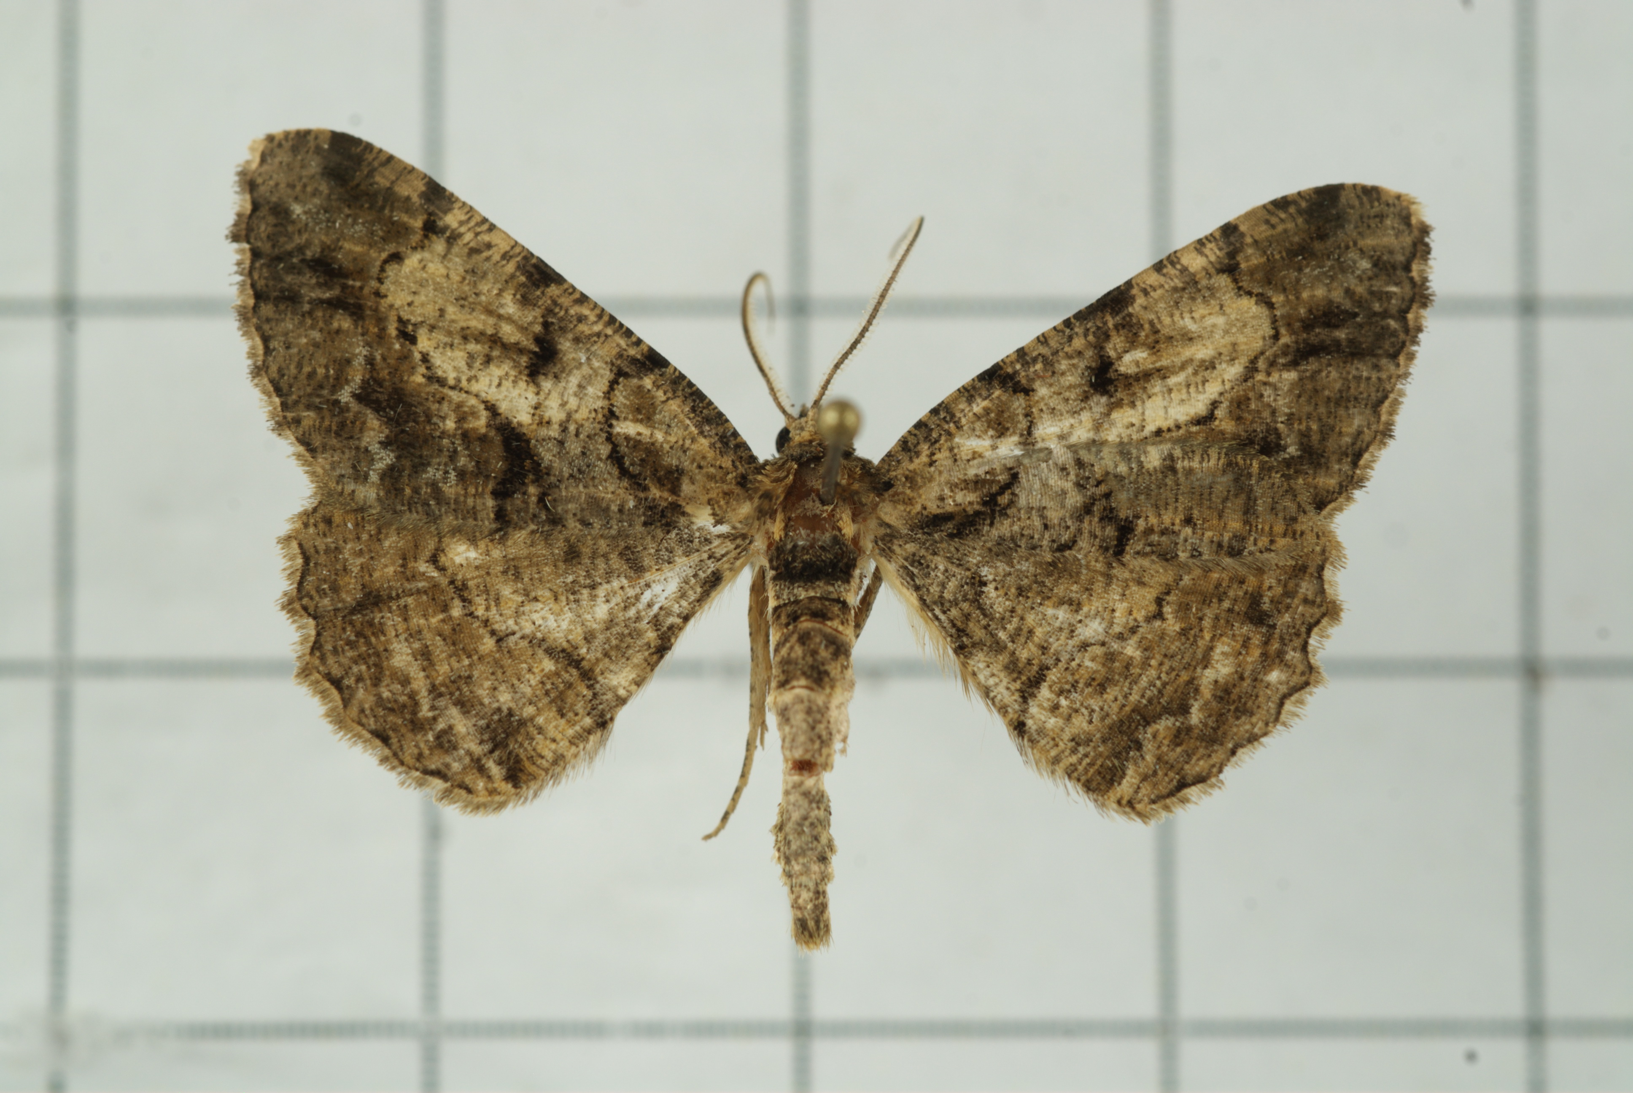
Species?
Psilalcis pulveraria
